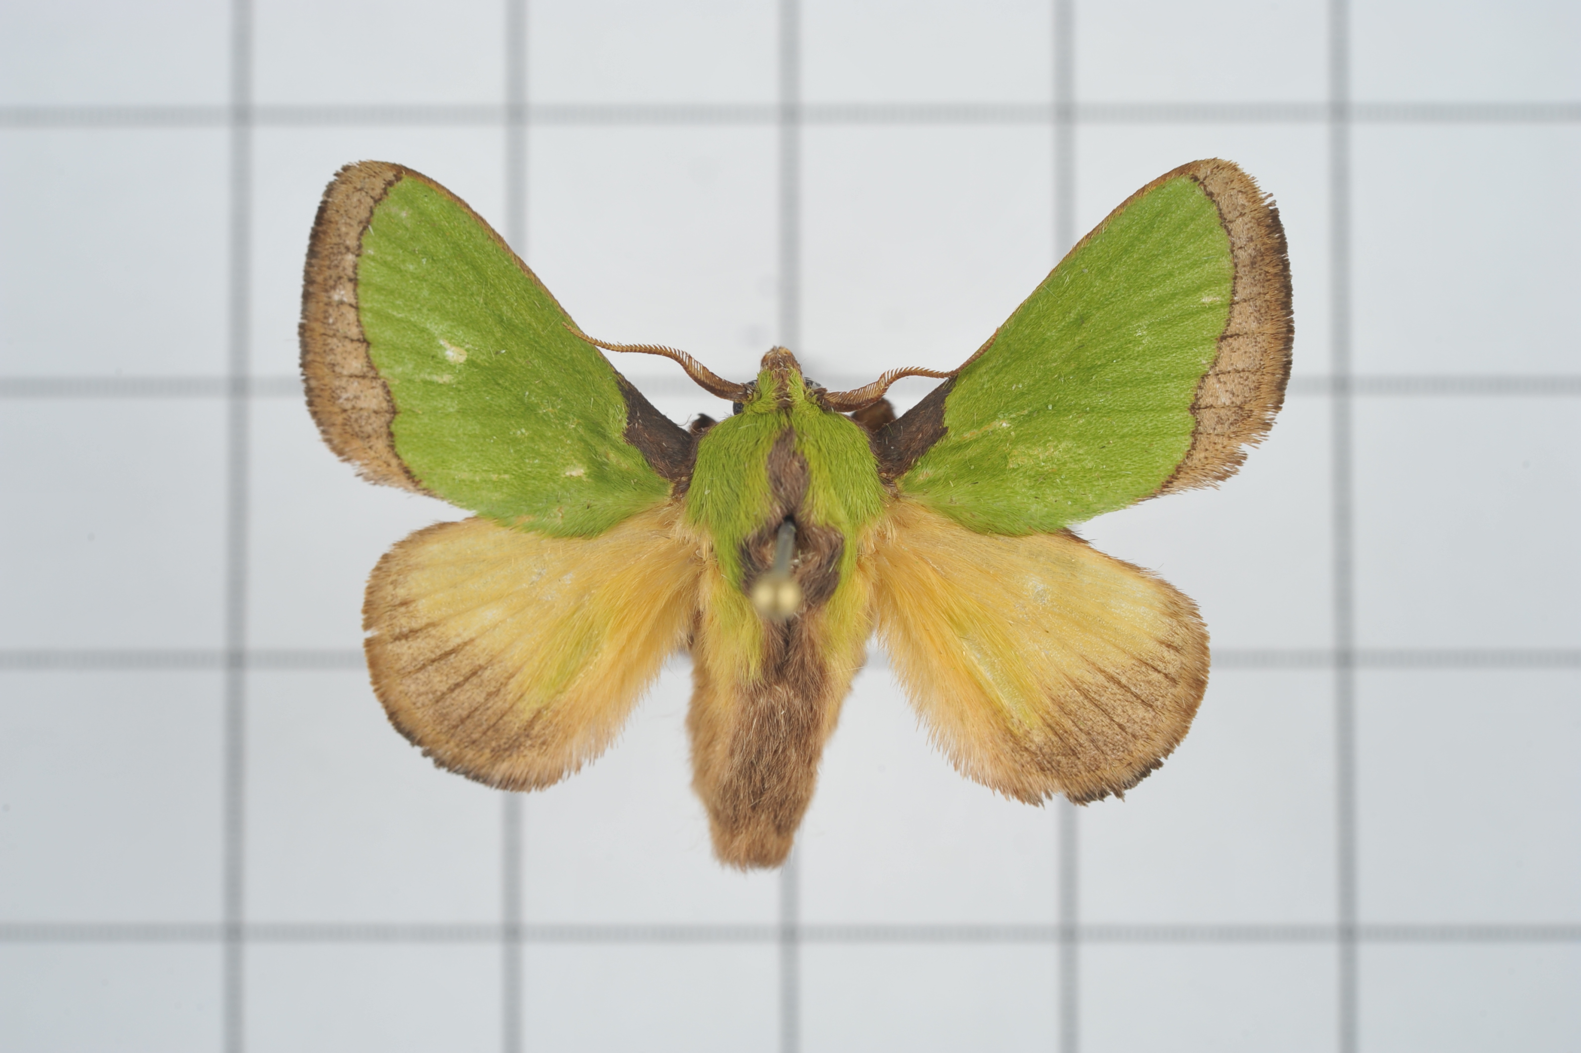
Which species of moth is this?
Parasa shirakii
